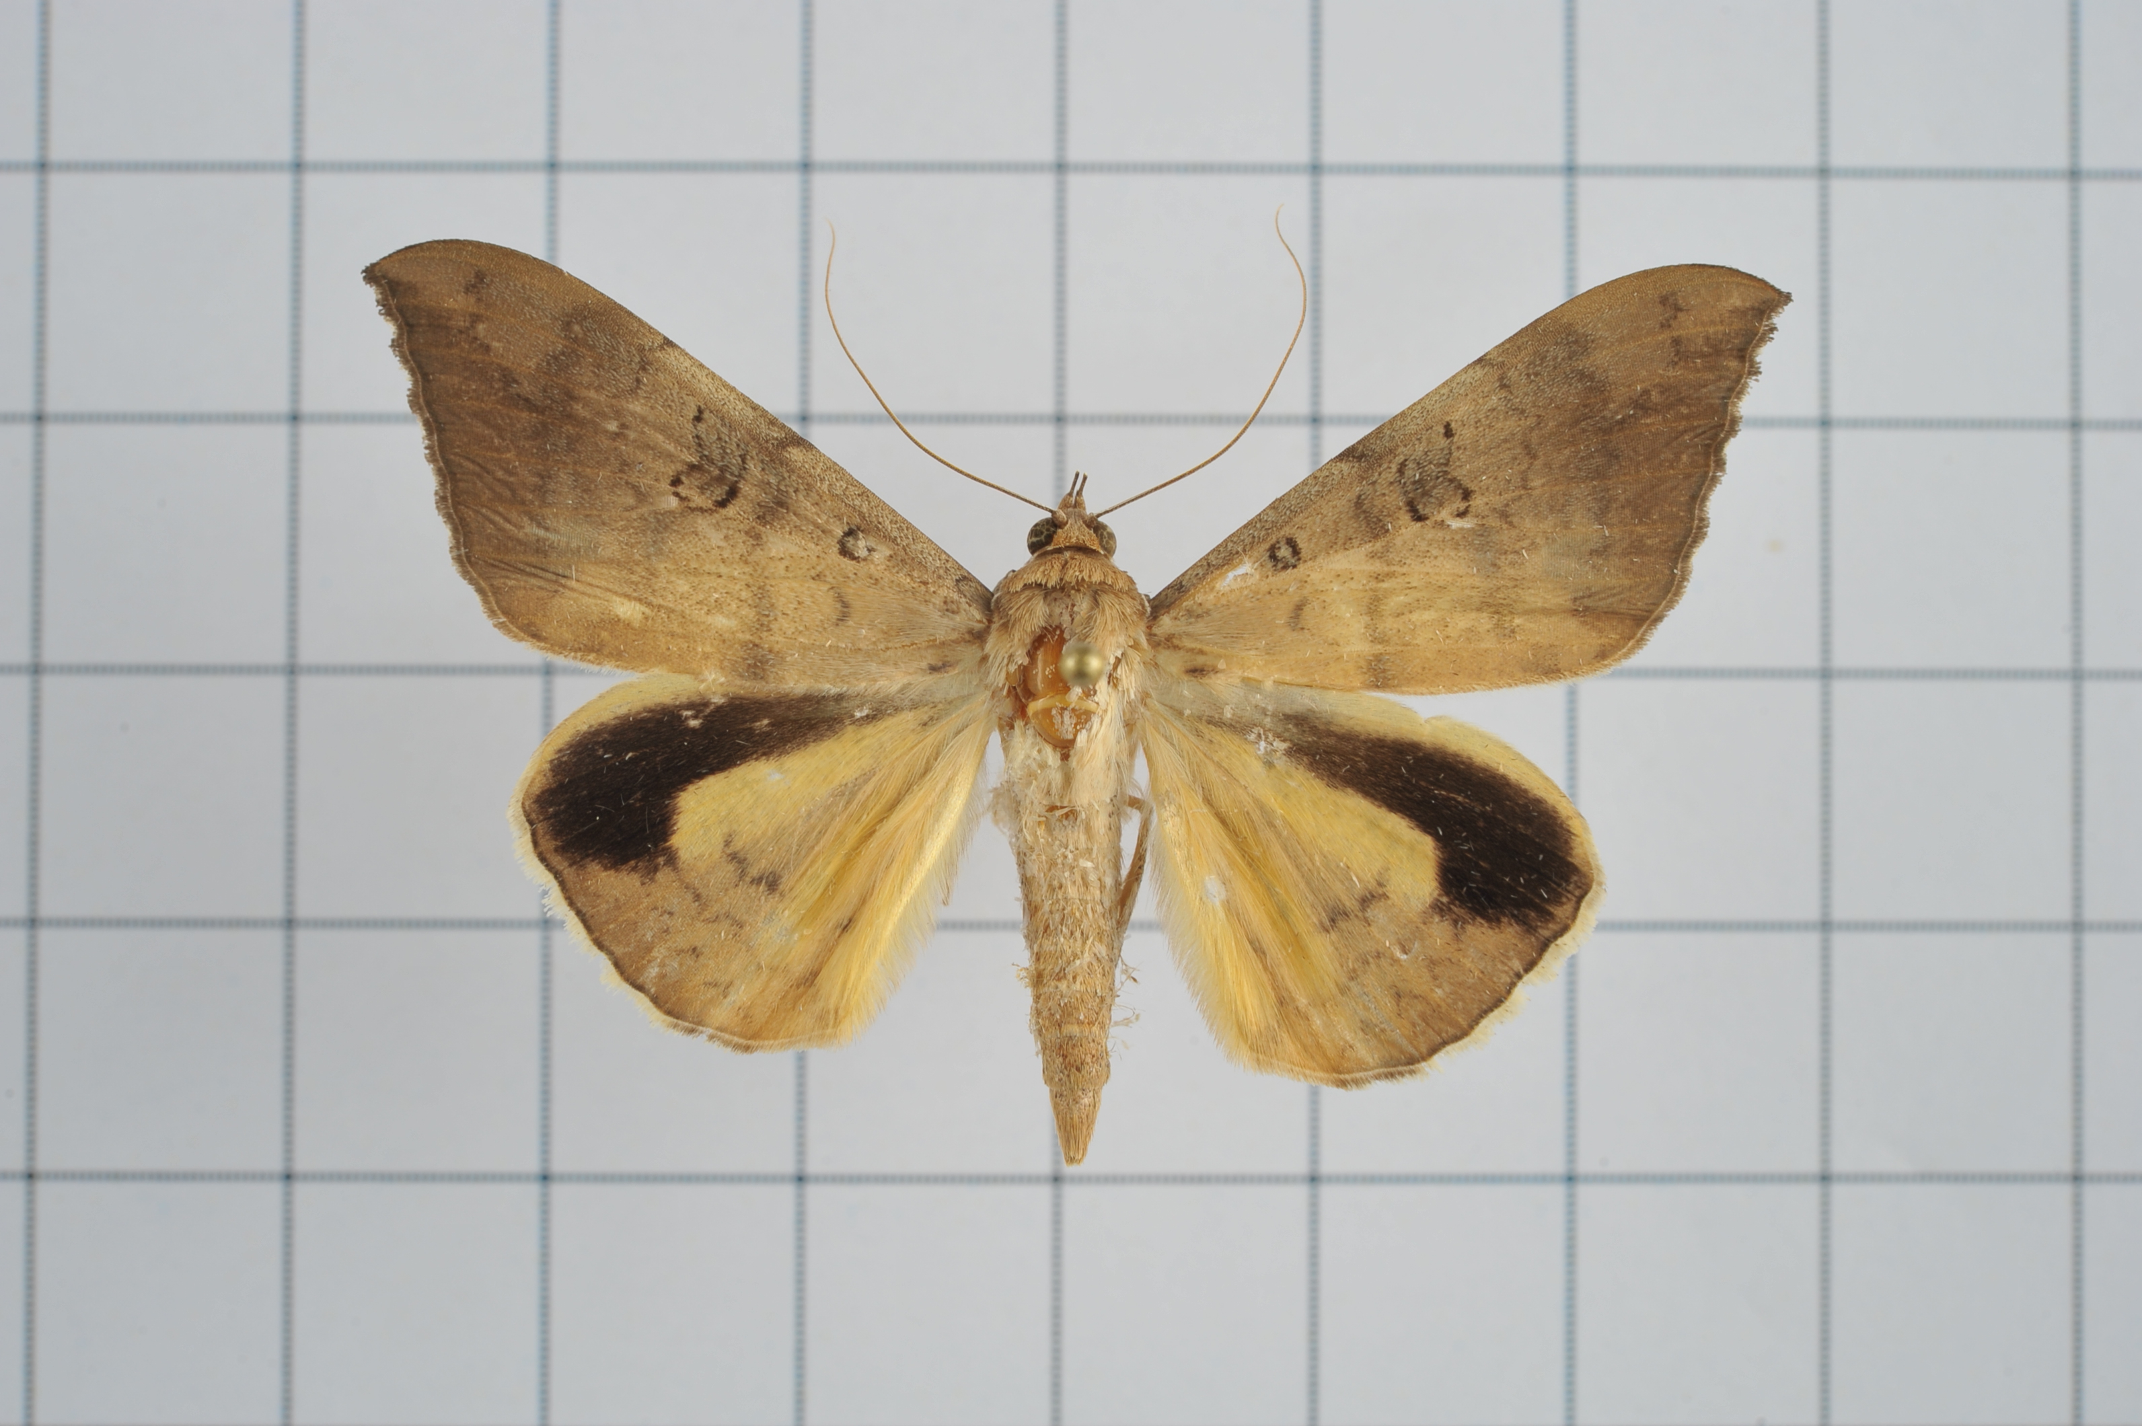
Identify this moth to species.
Oxyodes scrobiculata
